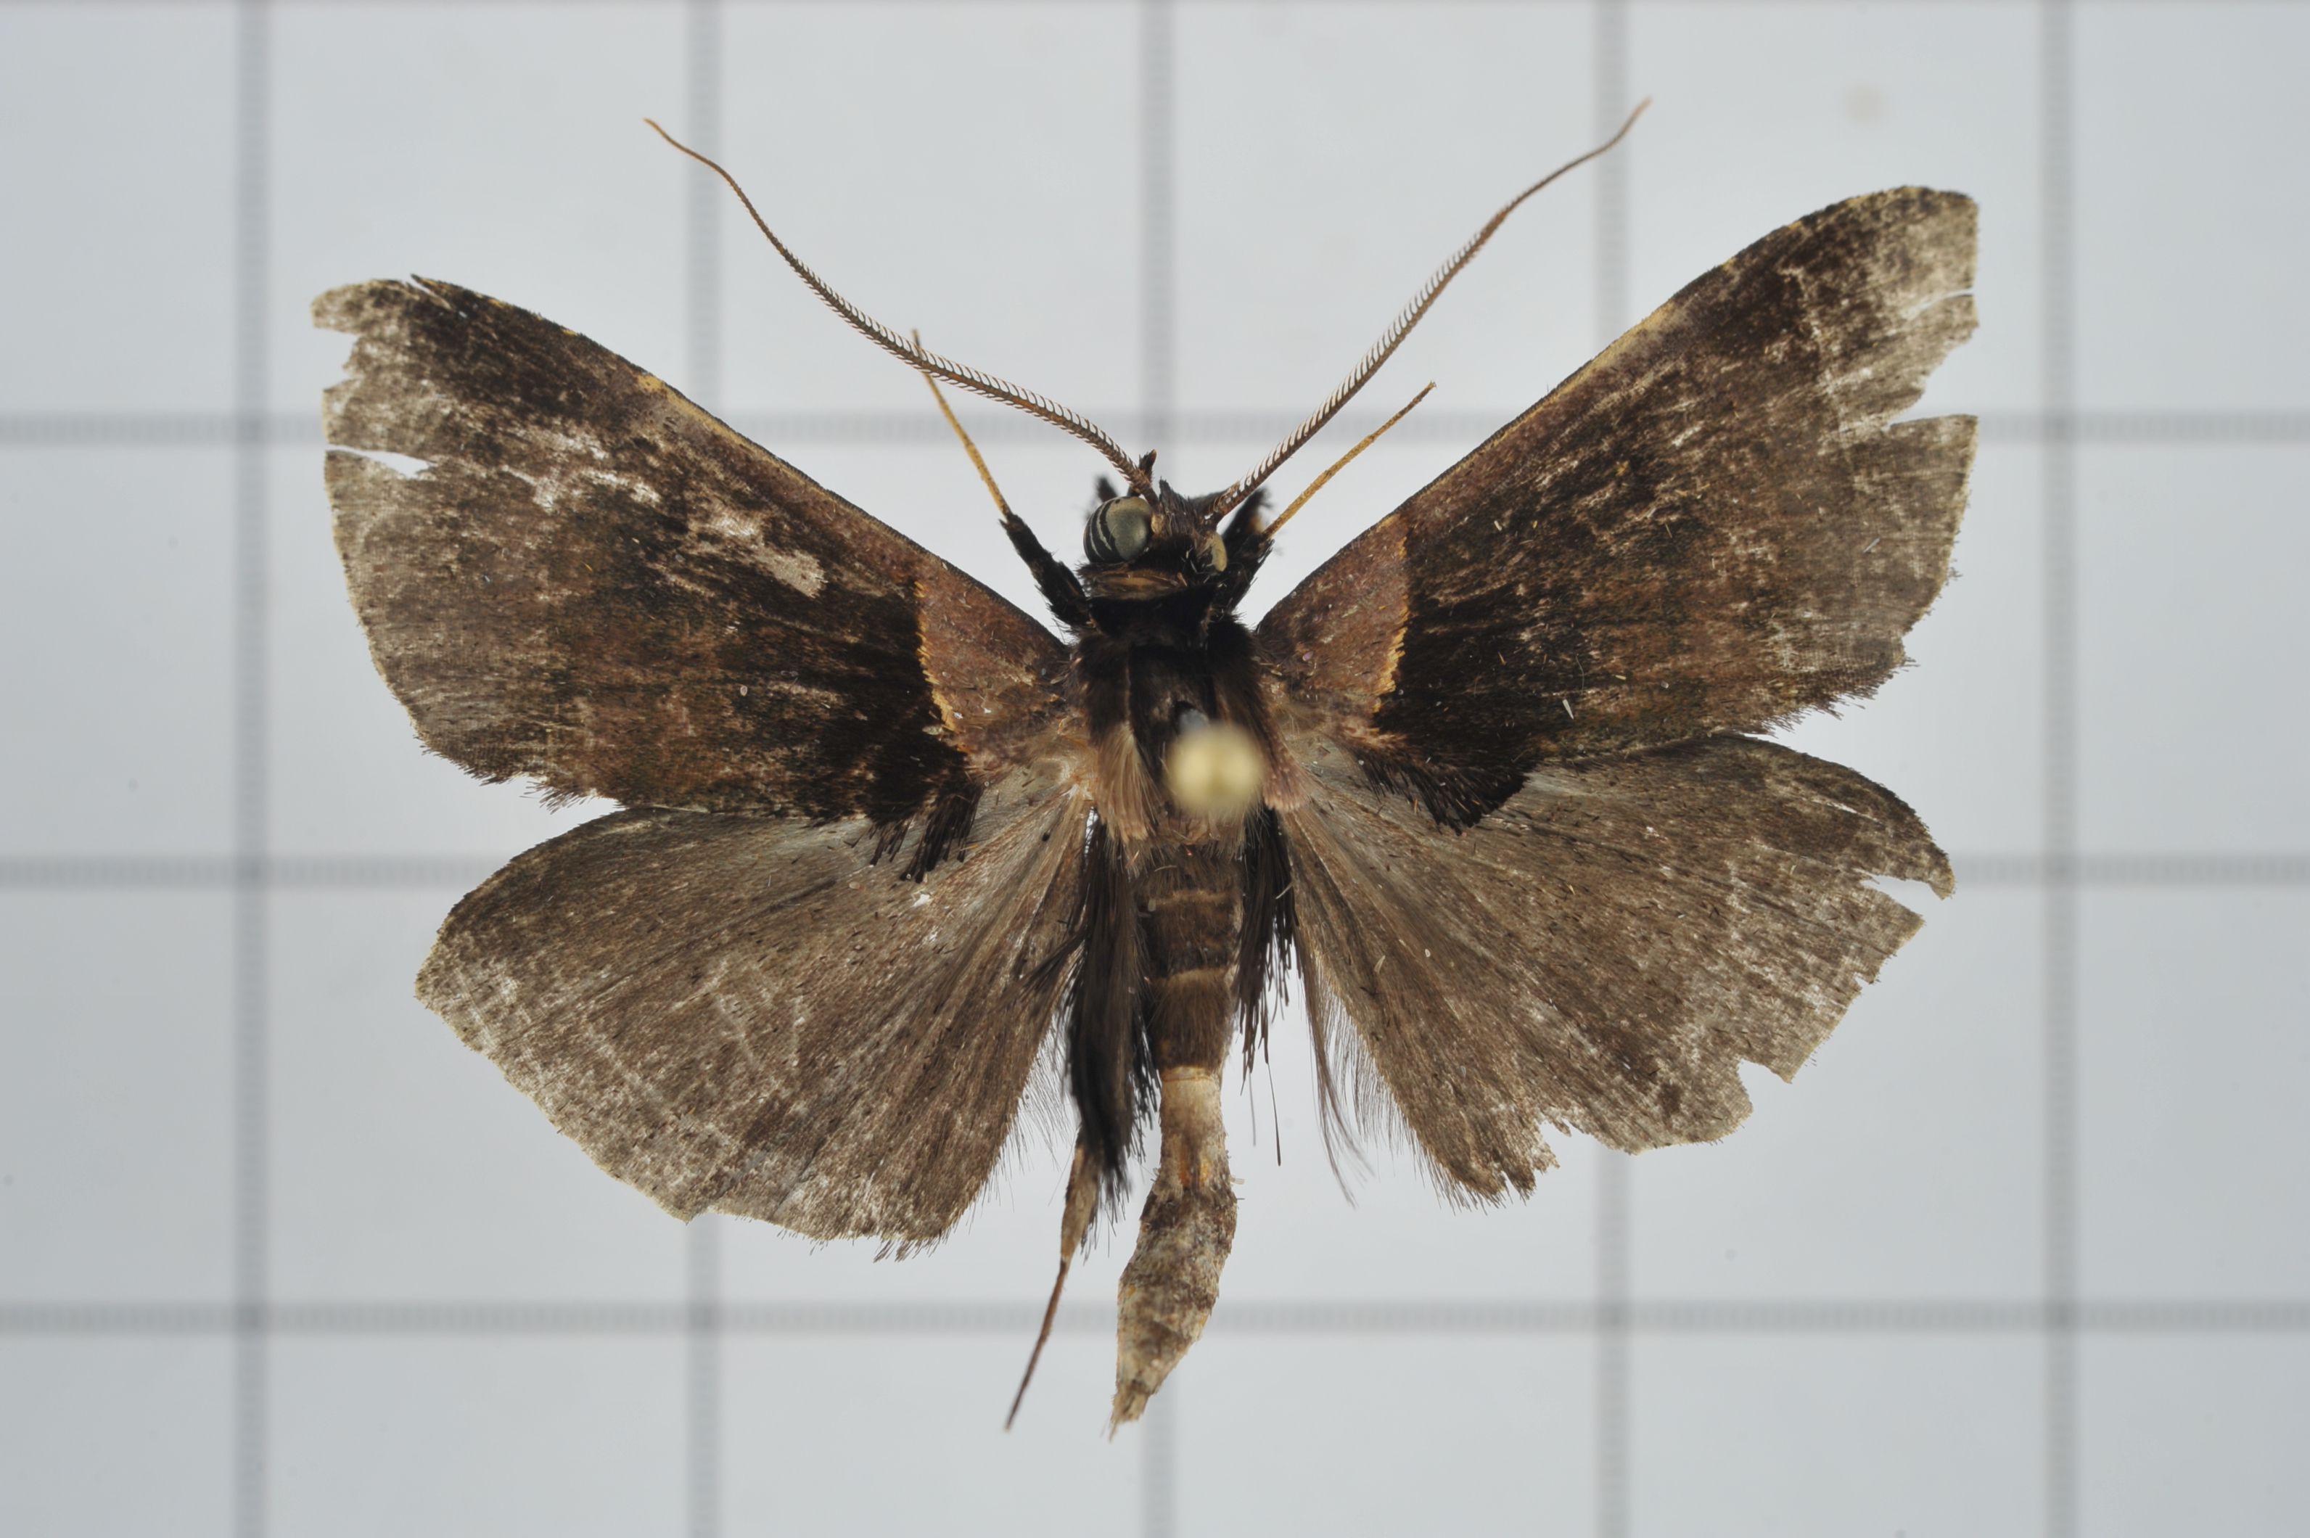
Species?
Crithote pallivarga
